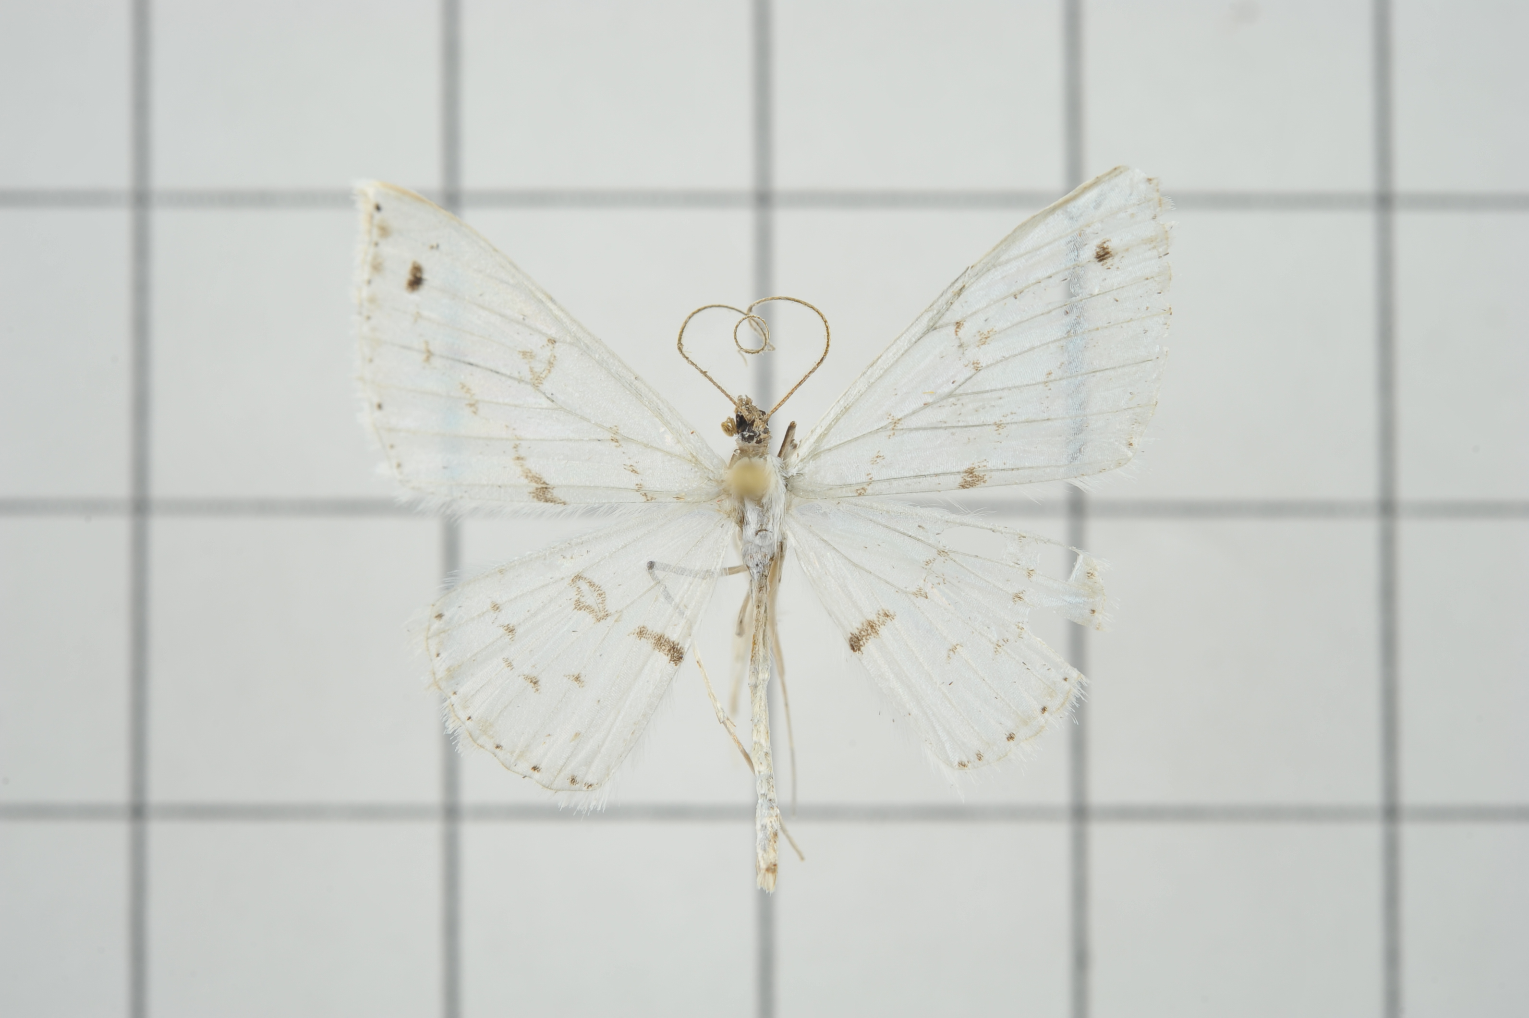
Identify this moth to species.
Derambila dentifera
